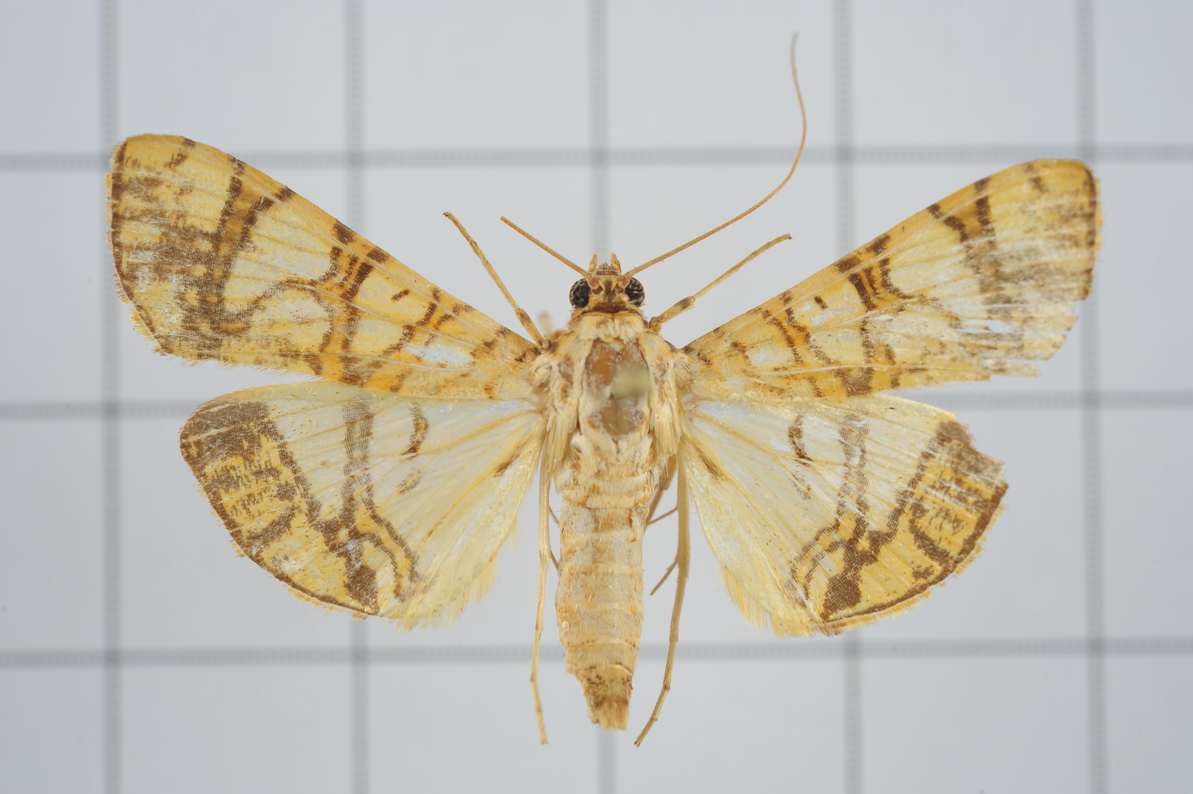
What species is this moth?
Glyphodes caesalis
